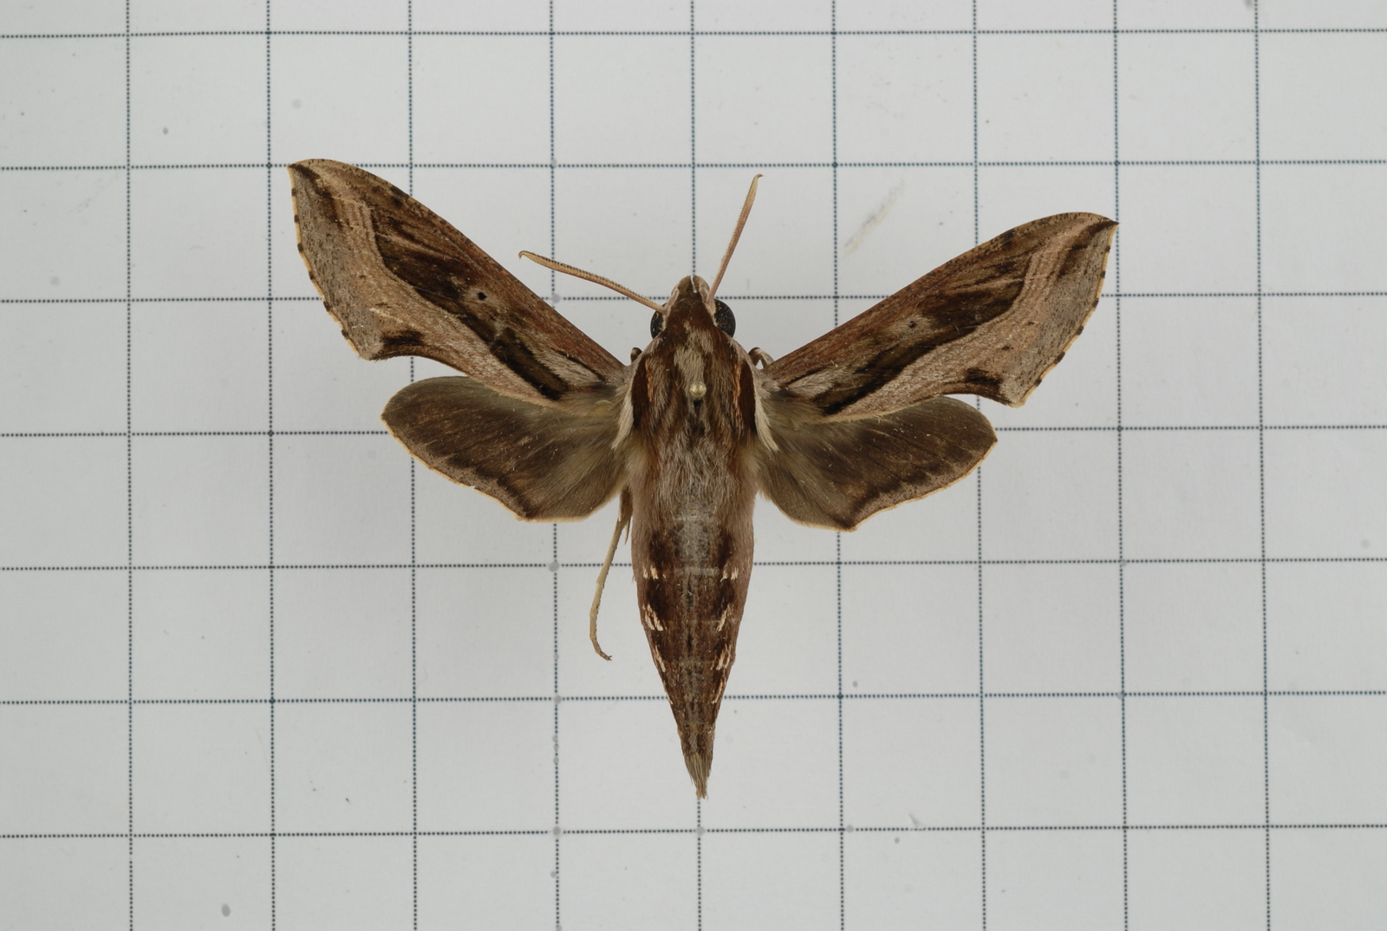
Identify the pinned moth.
Hippotion velox
